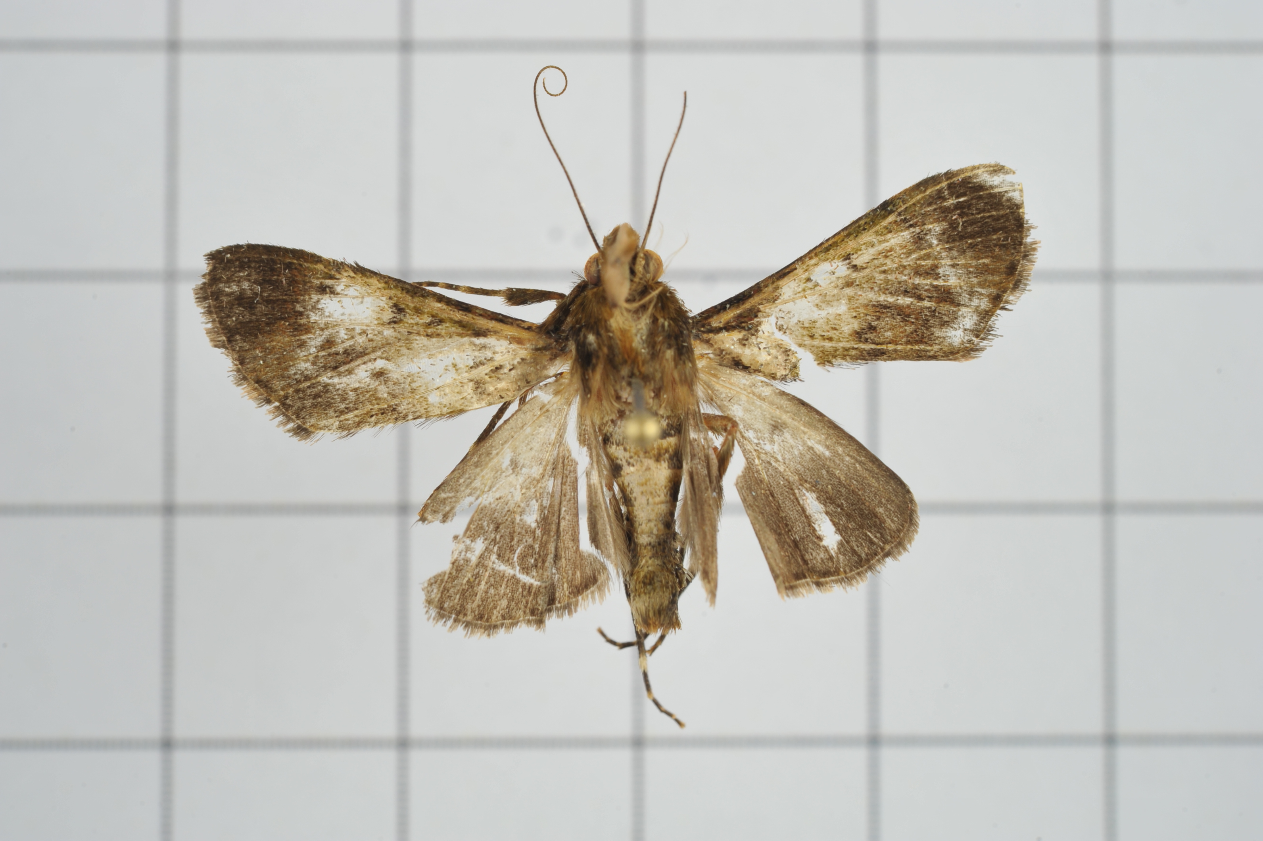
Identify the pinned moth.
Teliphasa nubilosa
